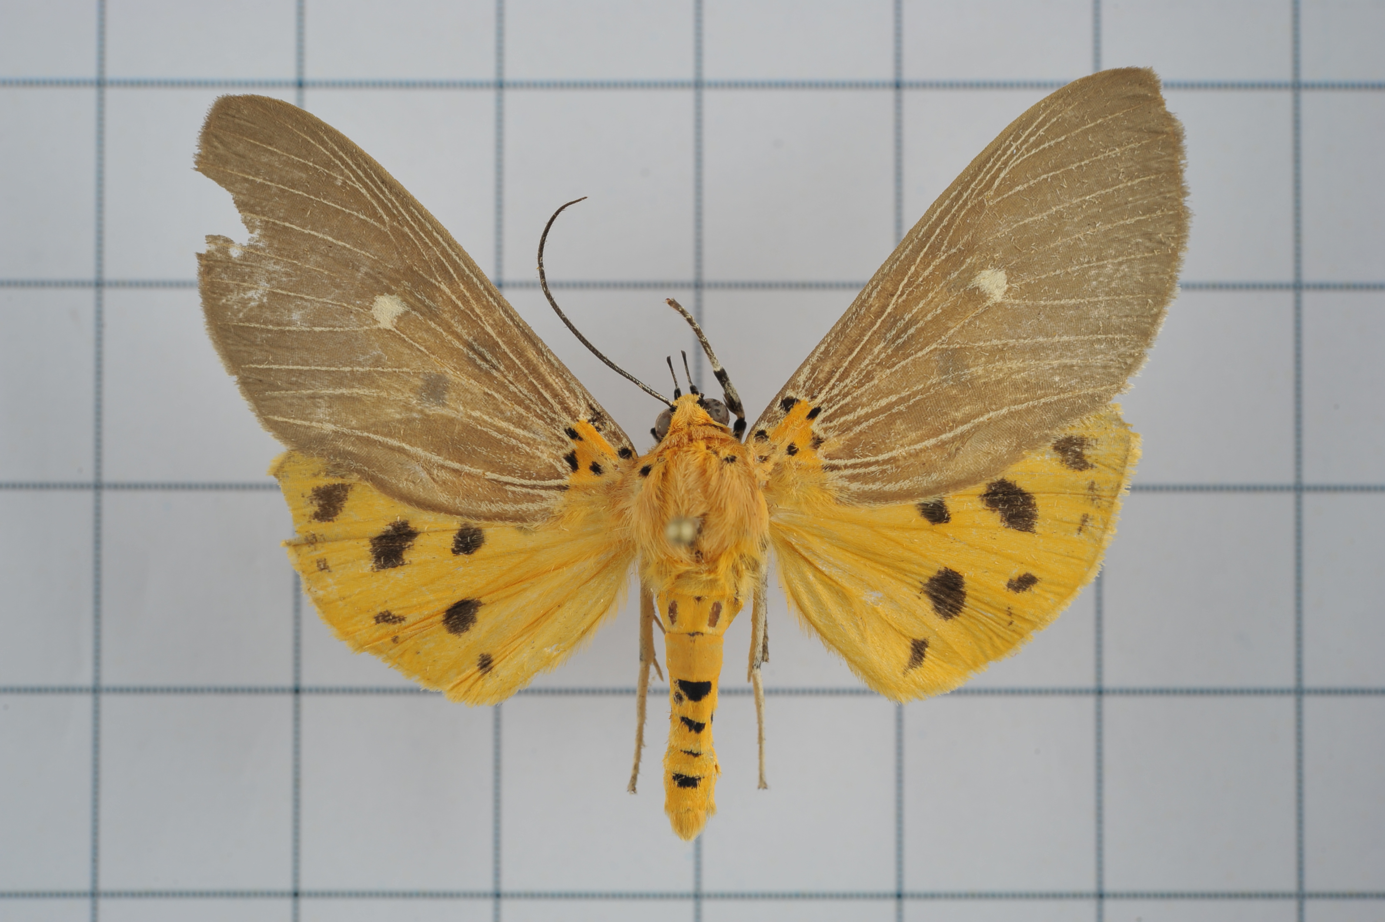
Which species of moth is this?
Asota caricae
